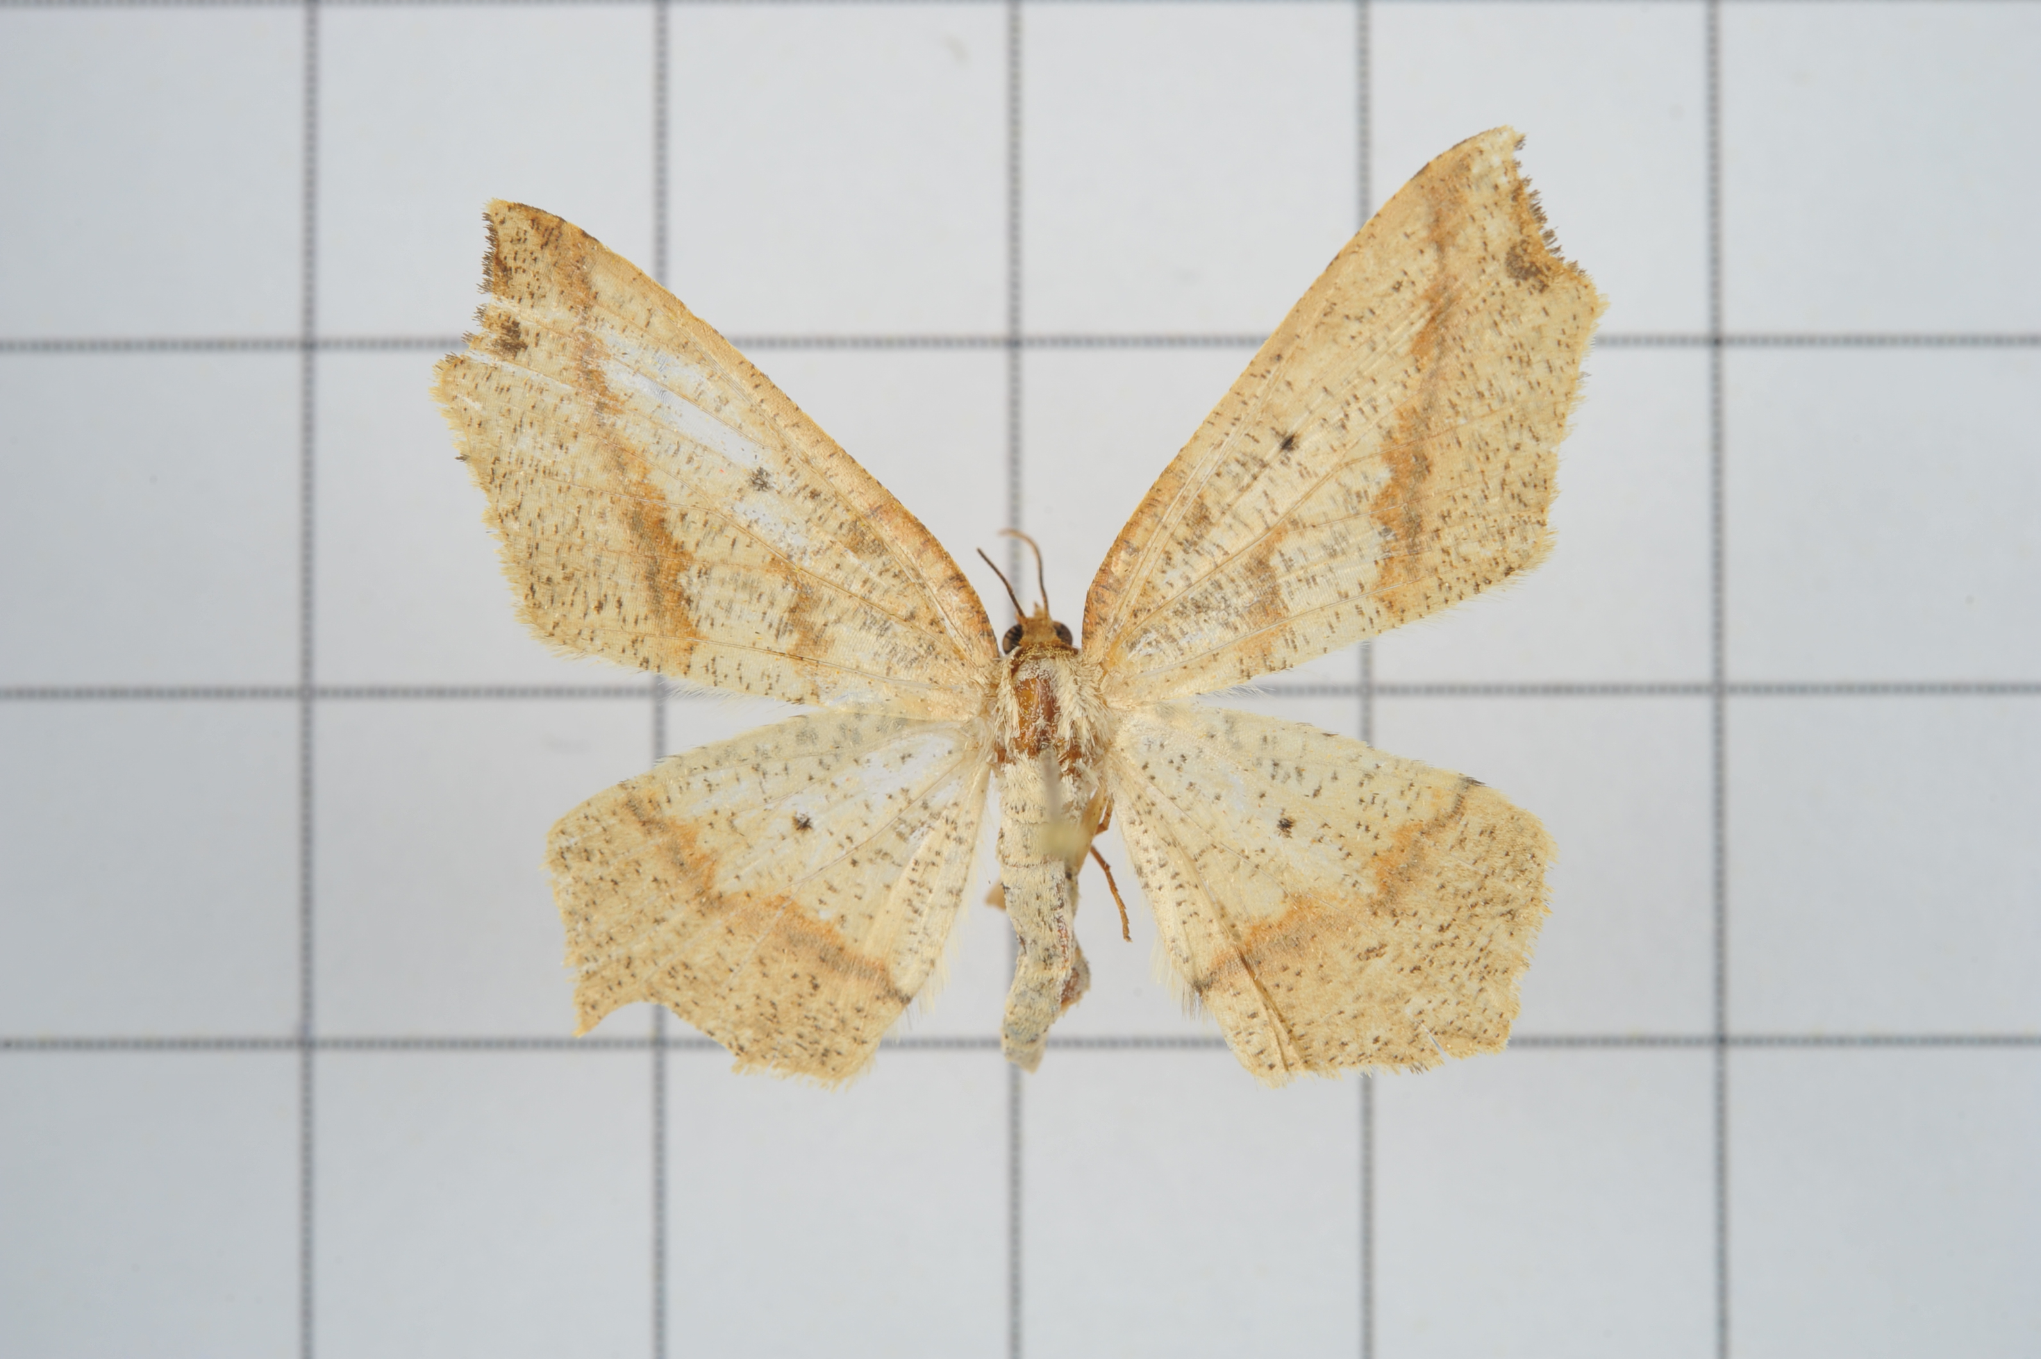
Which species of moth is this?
Pareclipsis serrulata
